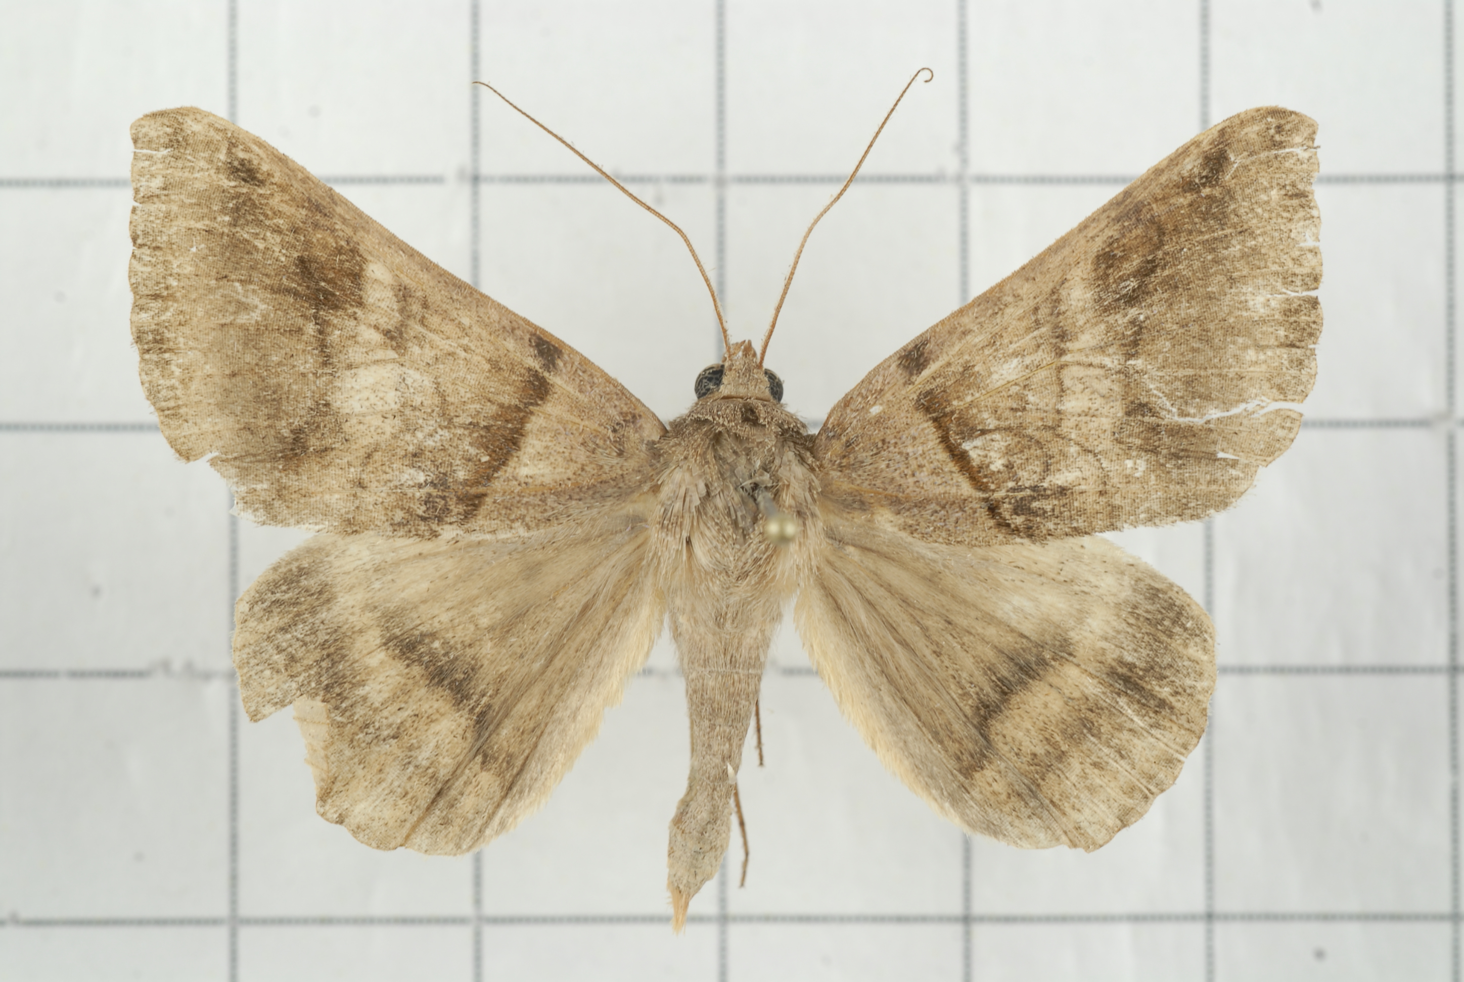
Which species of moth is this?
Mocis undata
